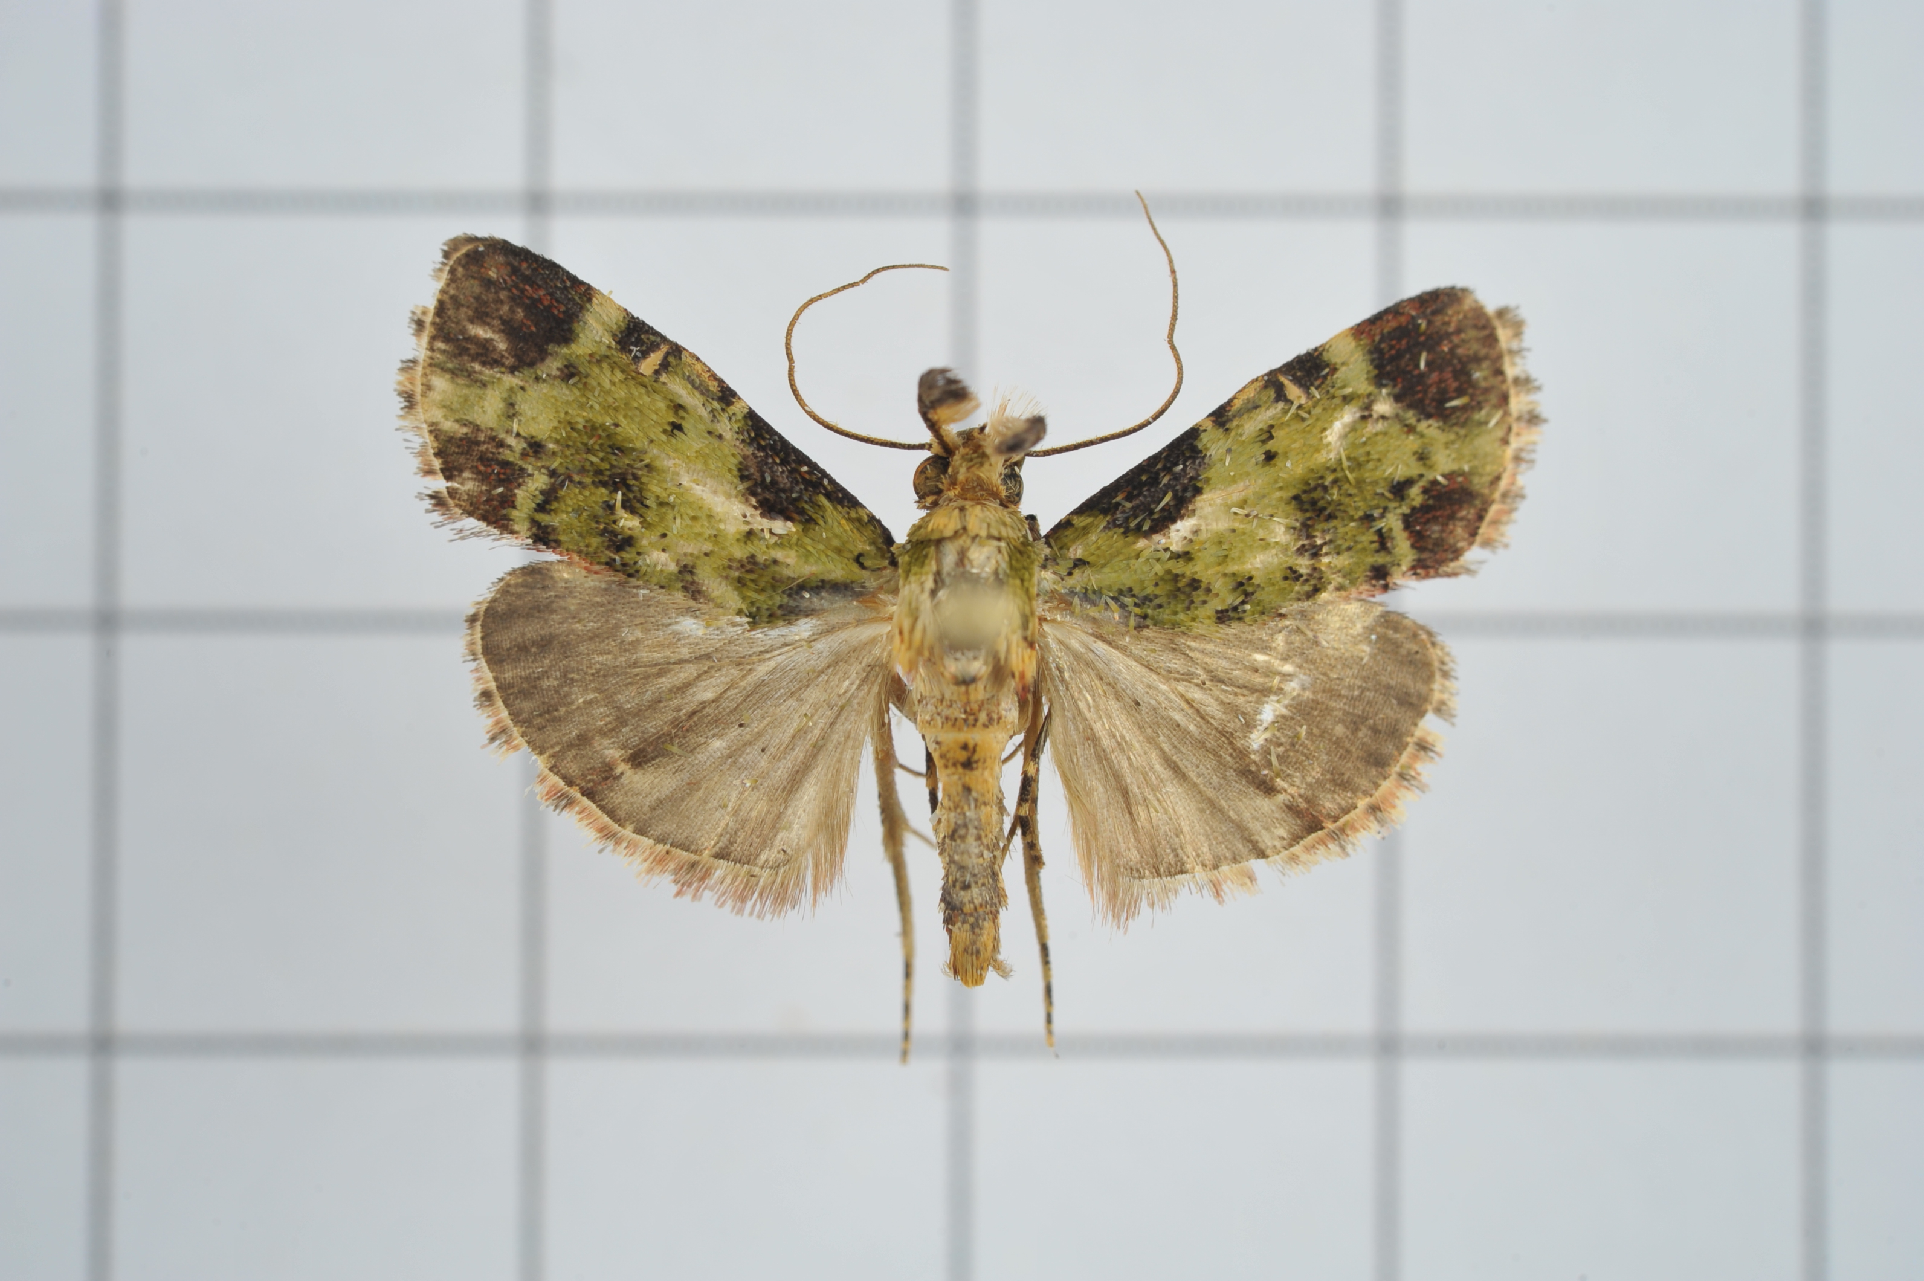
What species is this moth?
Orthaga olivacea
